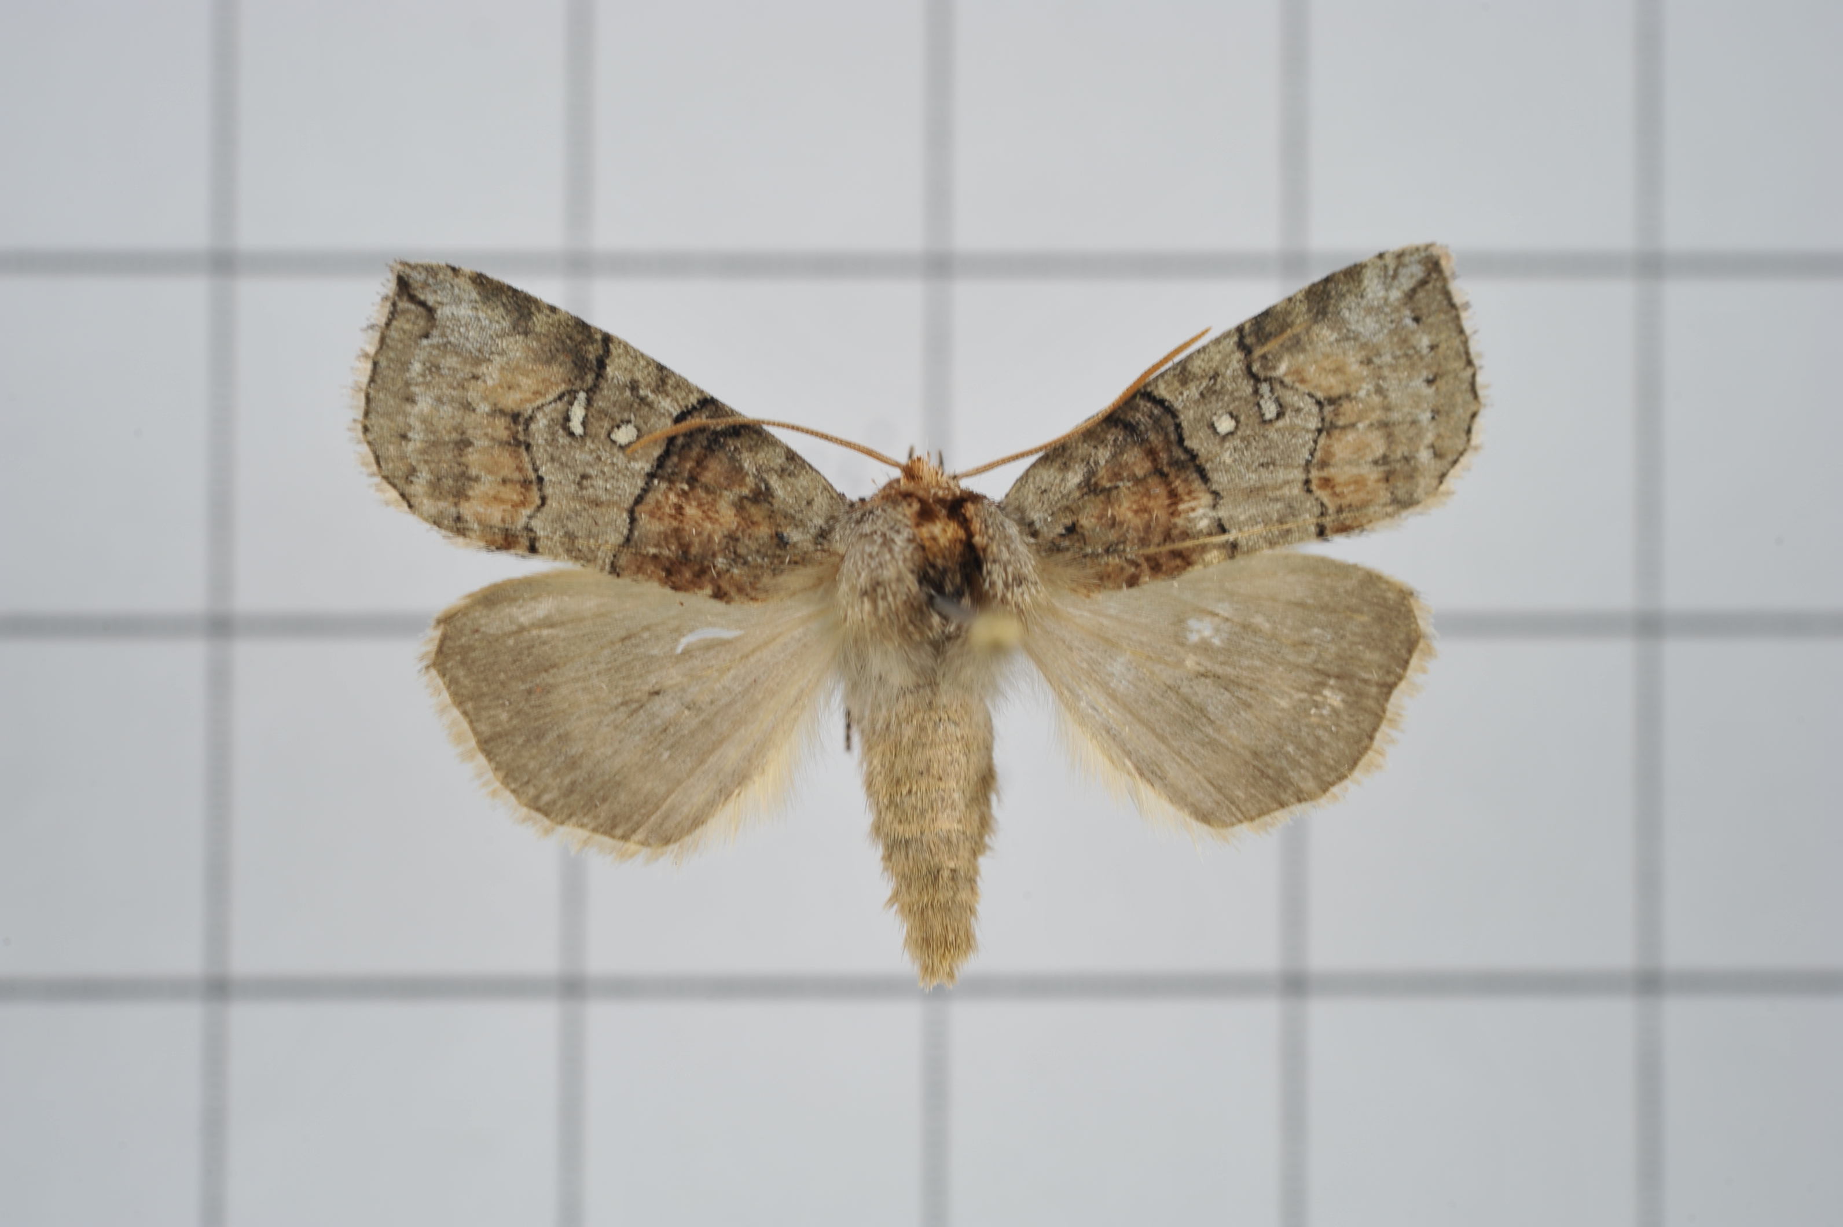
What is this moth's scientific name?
Nothoploca endoi
